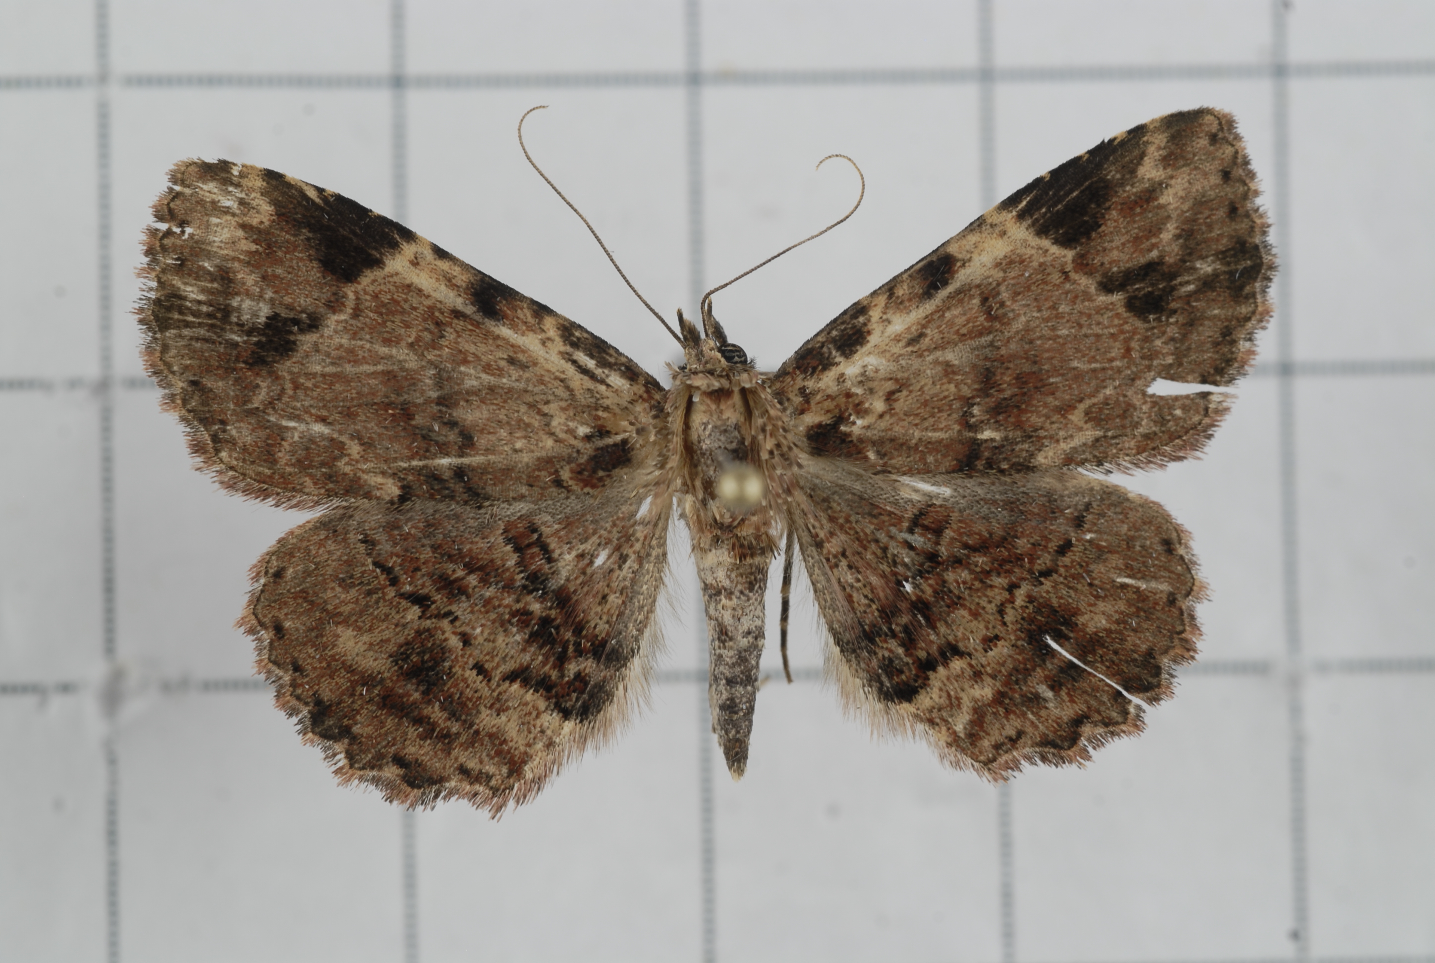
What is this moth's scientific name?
Panilla costipunctata
